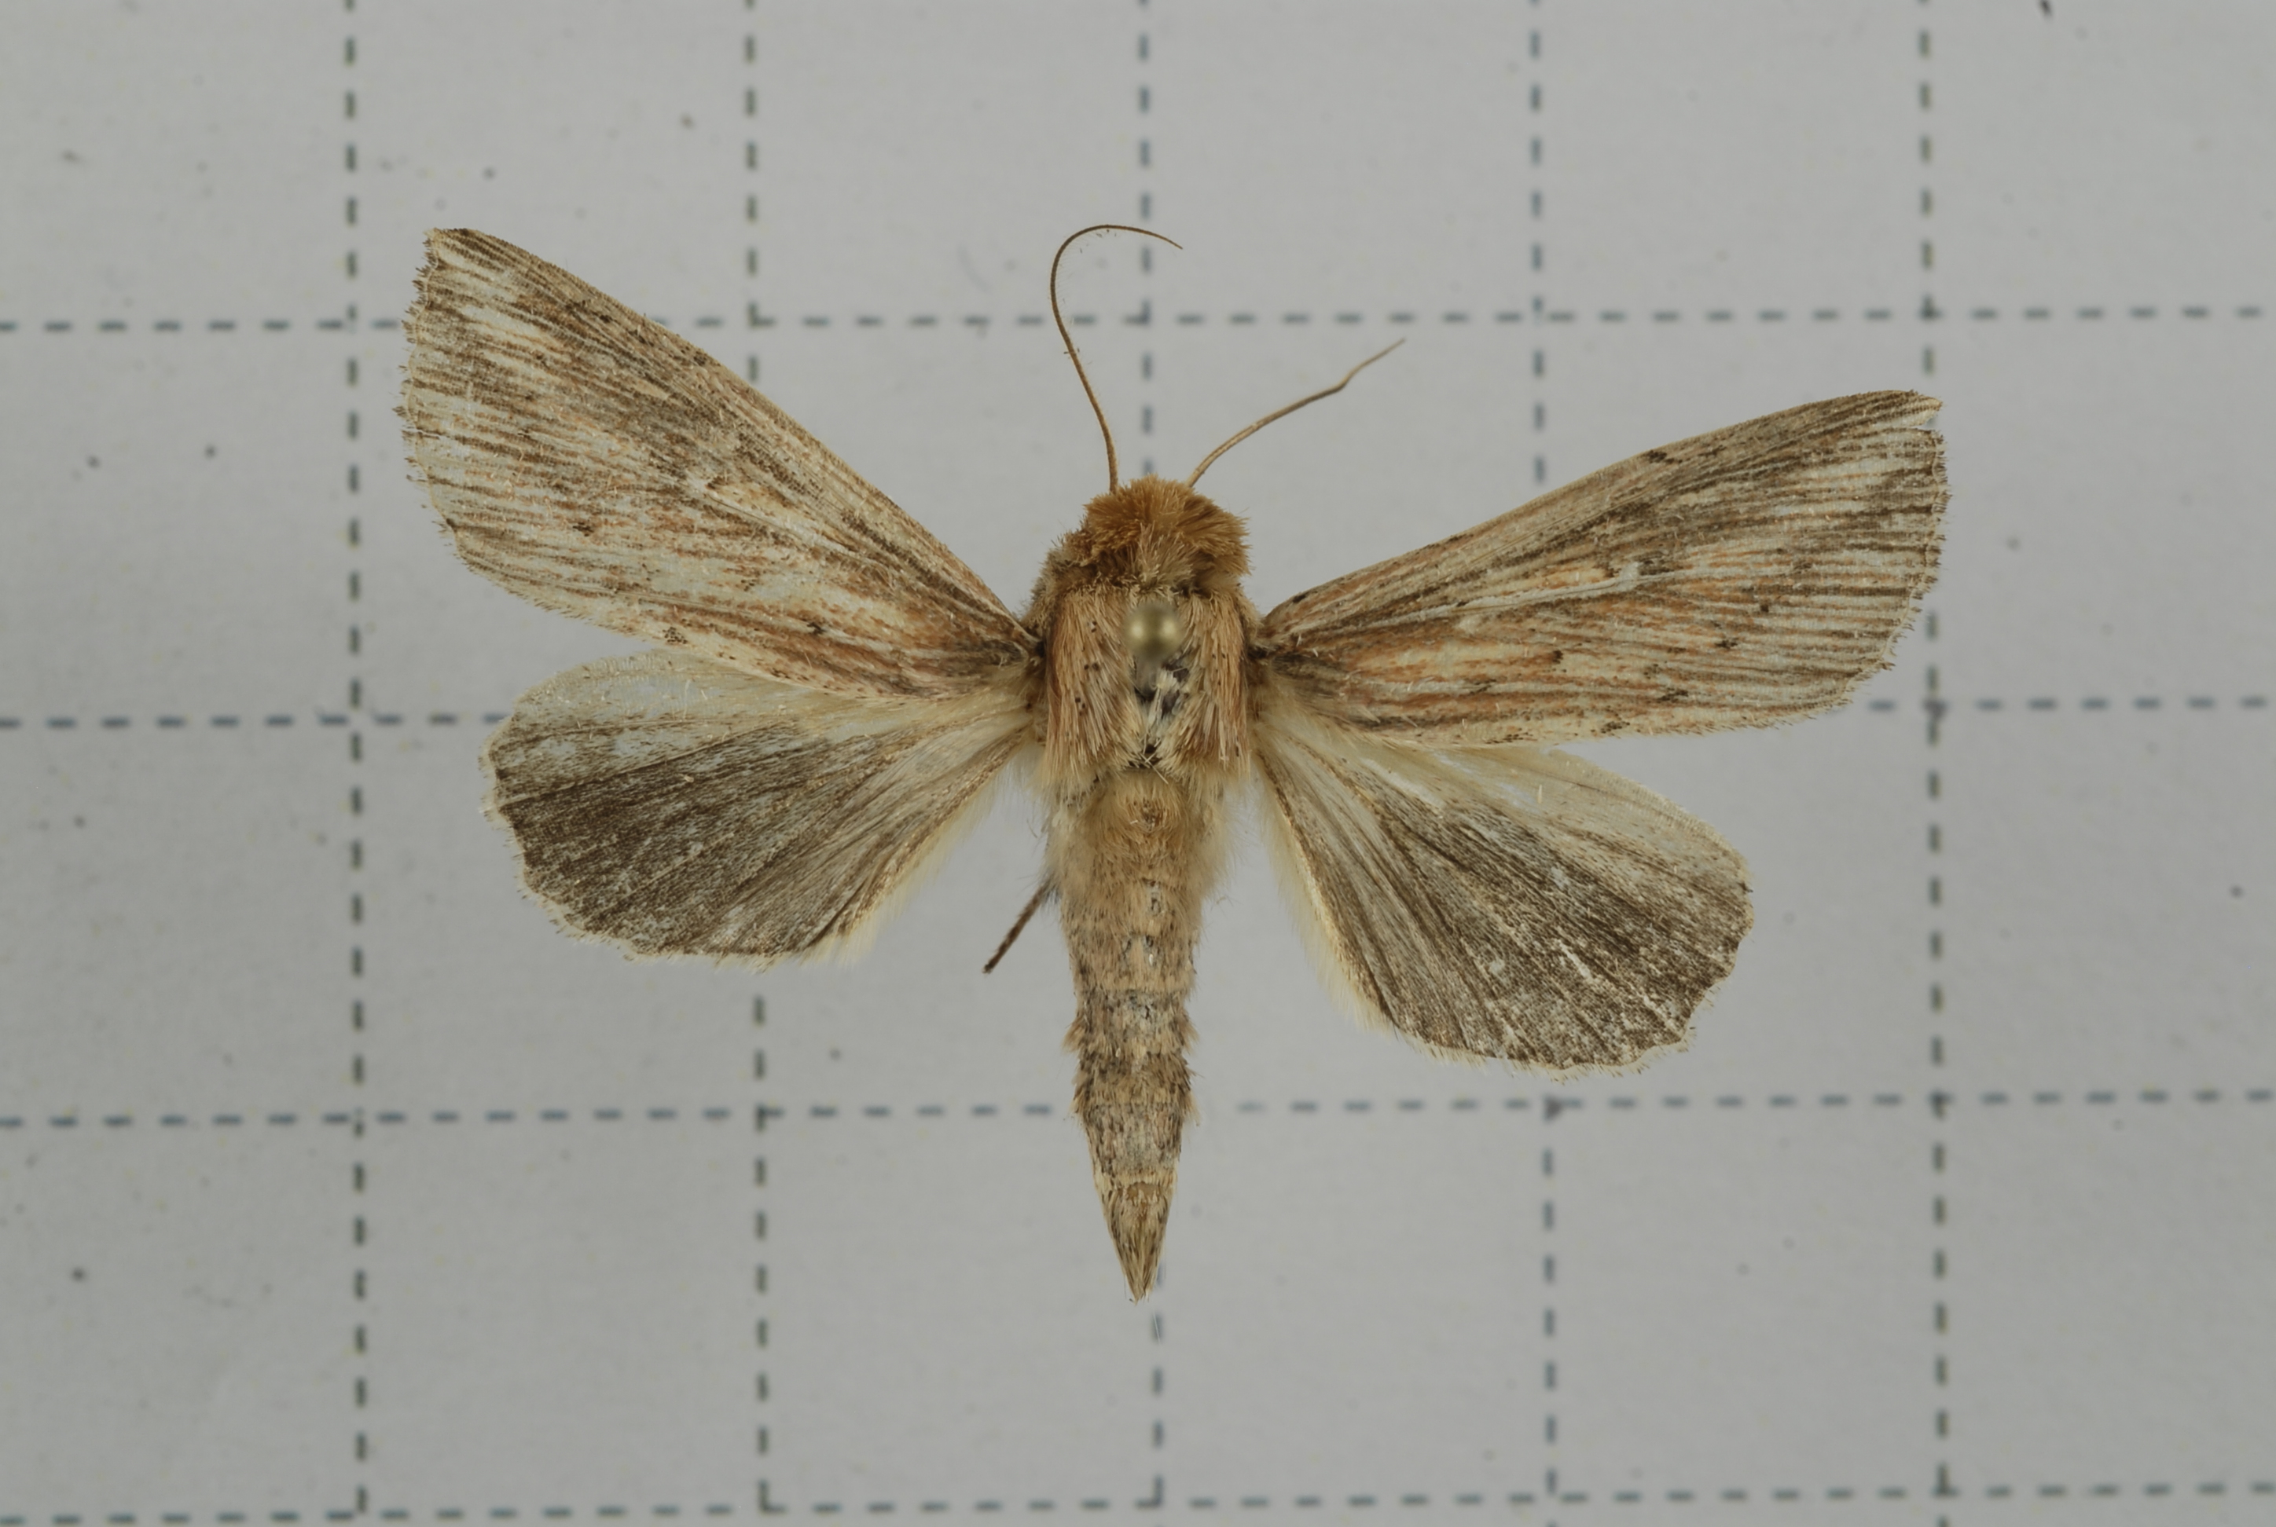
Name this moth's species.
Mythimna epieixelus
